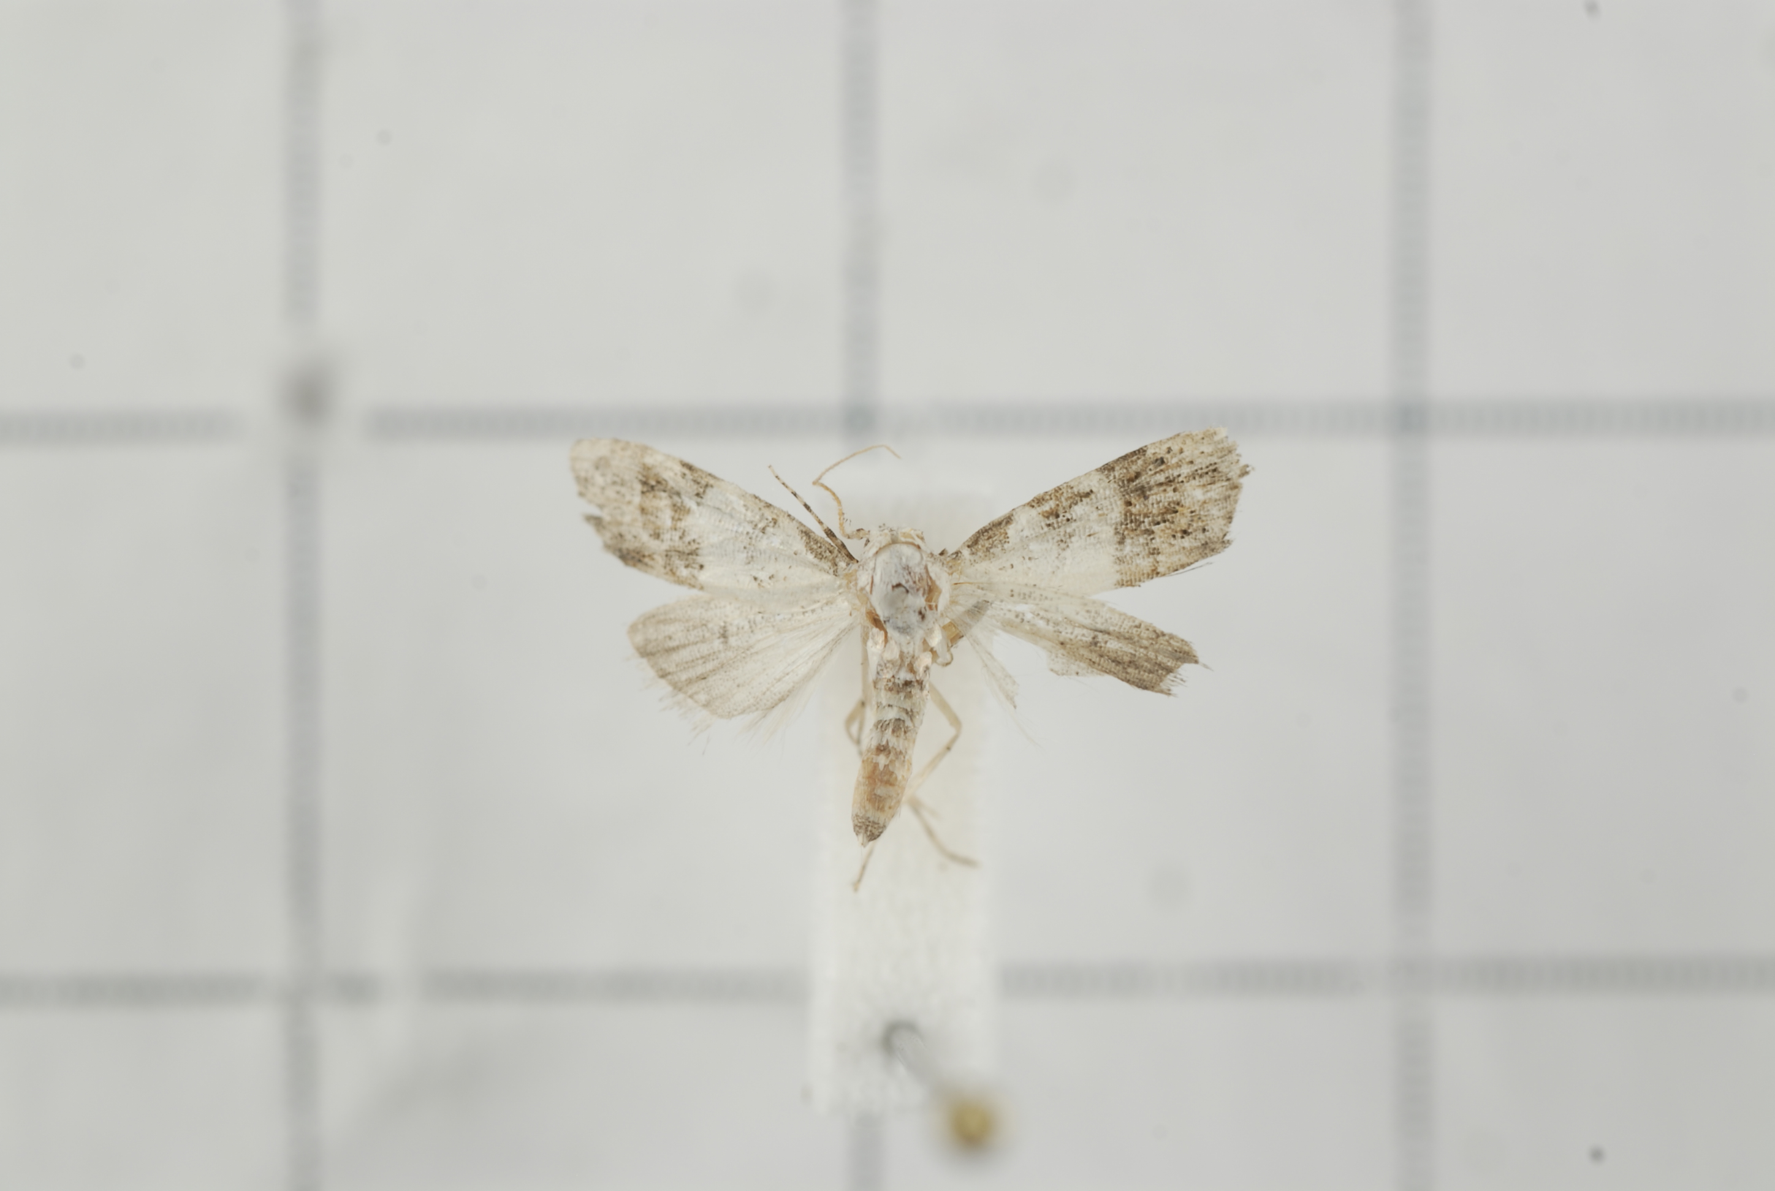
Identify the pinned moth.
Nola lucidalis nephodes
